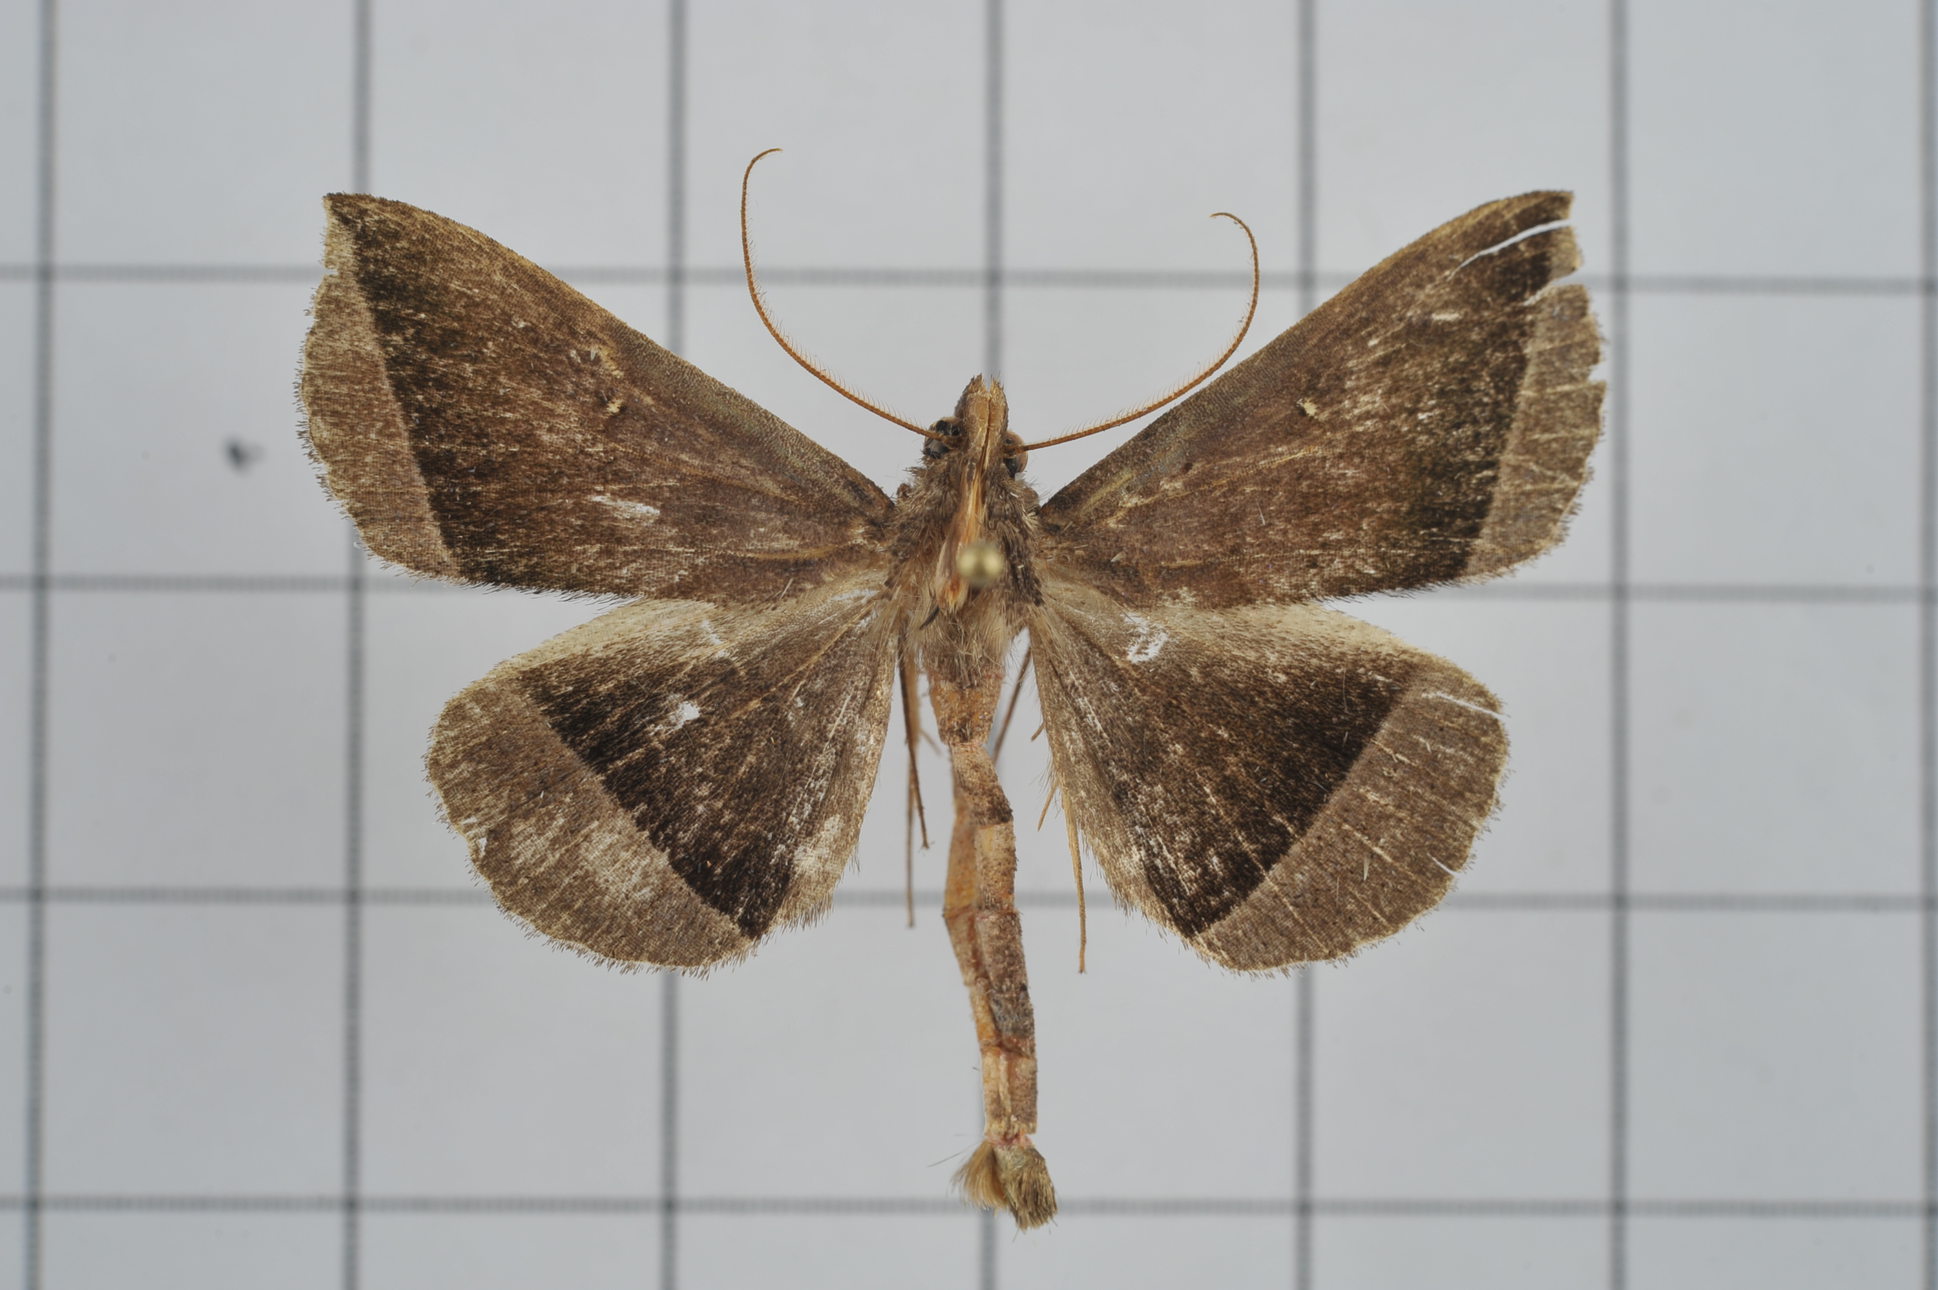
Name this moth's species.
Hadennia hisbonalis
